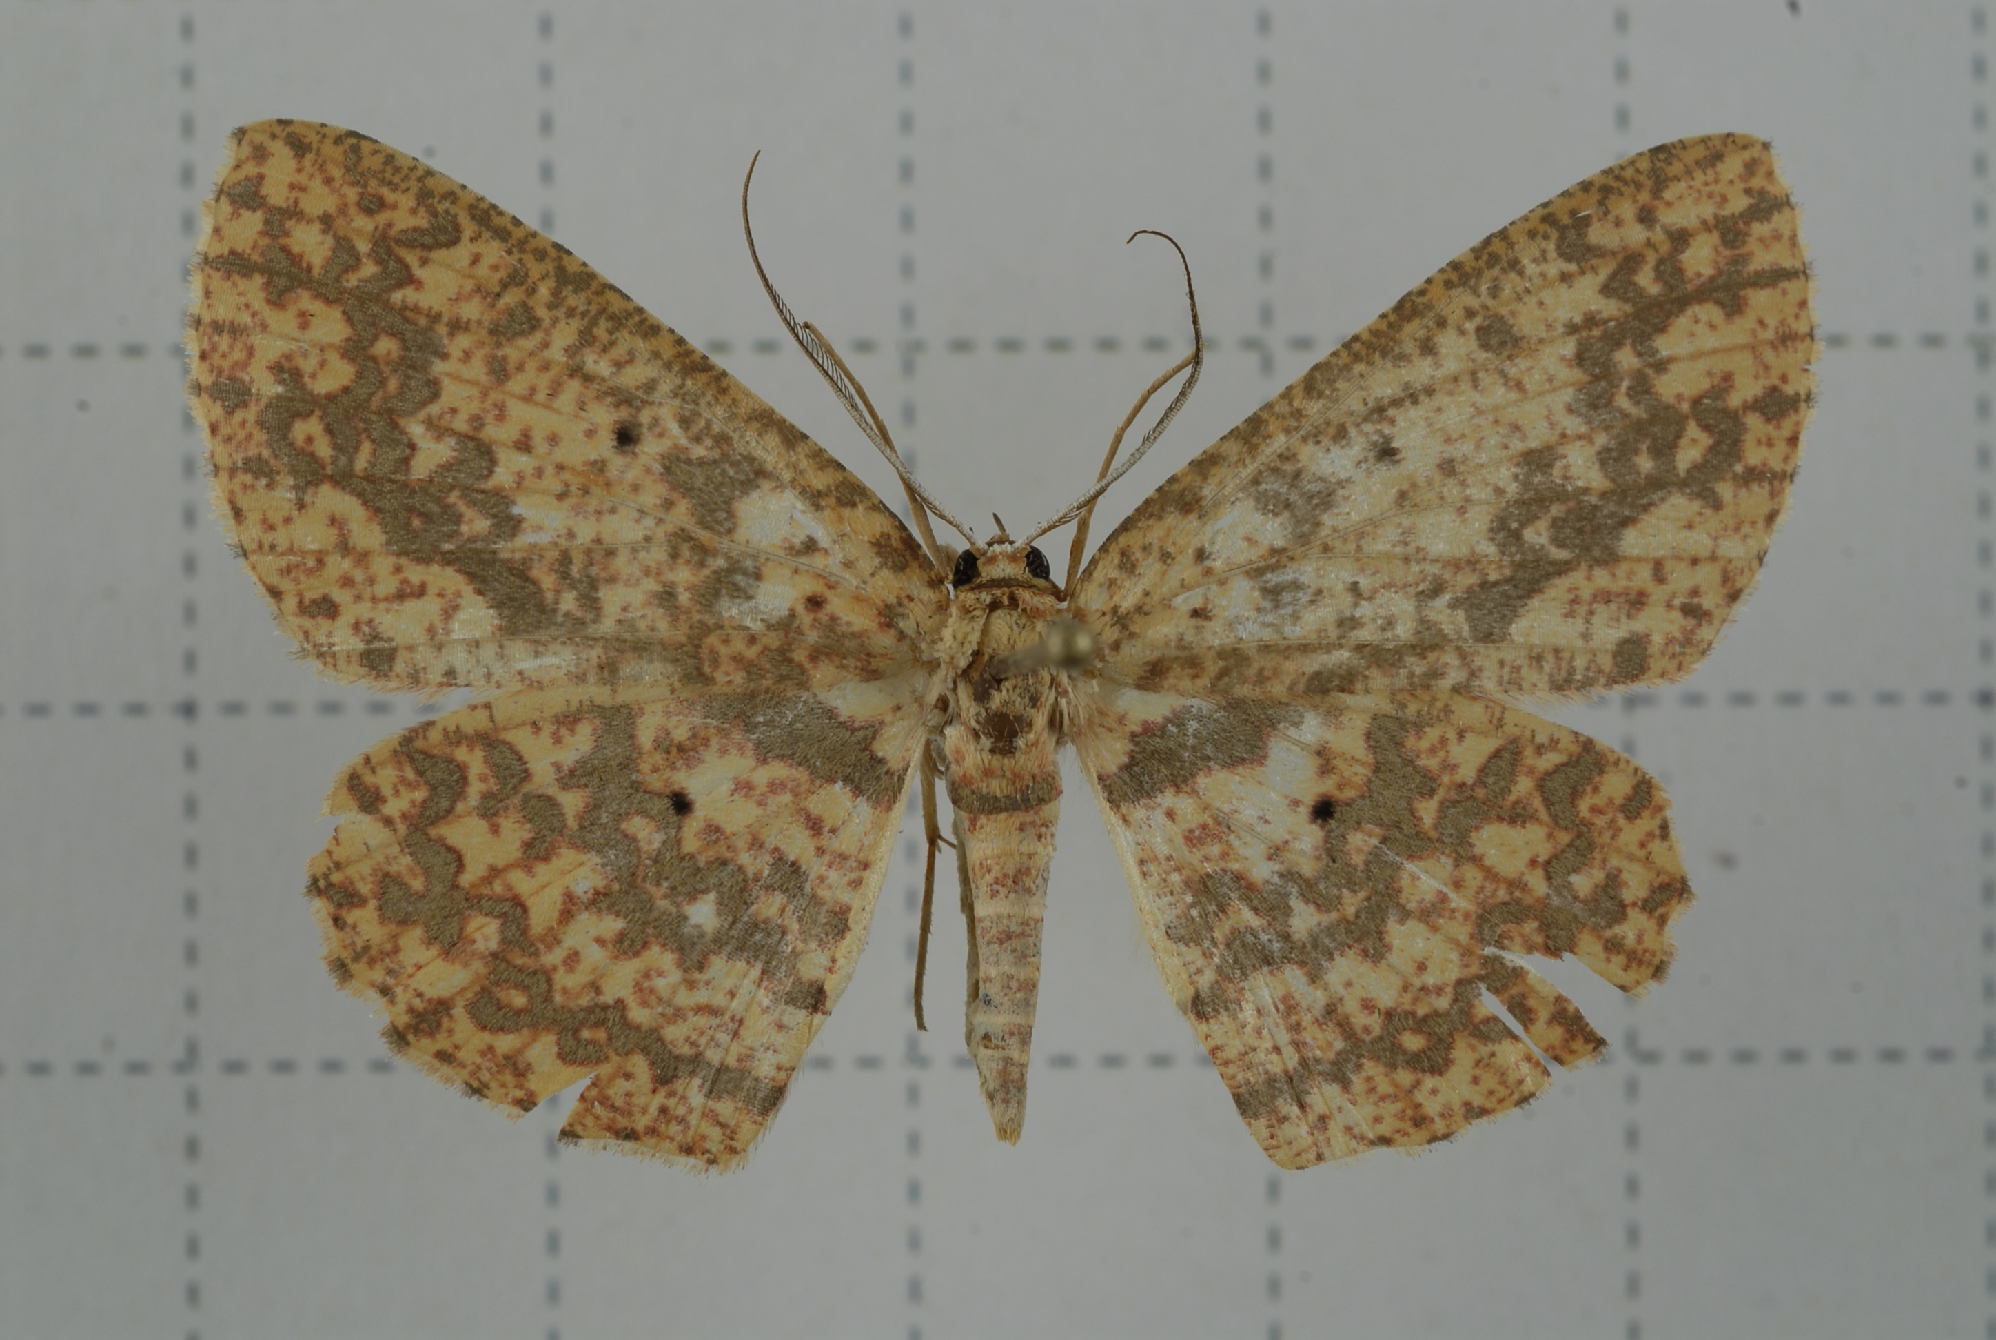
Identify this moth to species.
Borbacha pardaria
